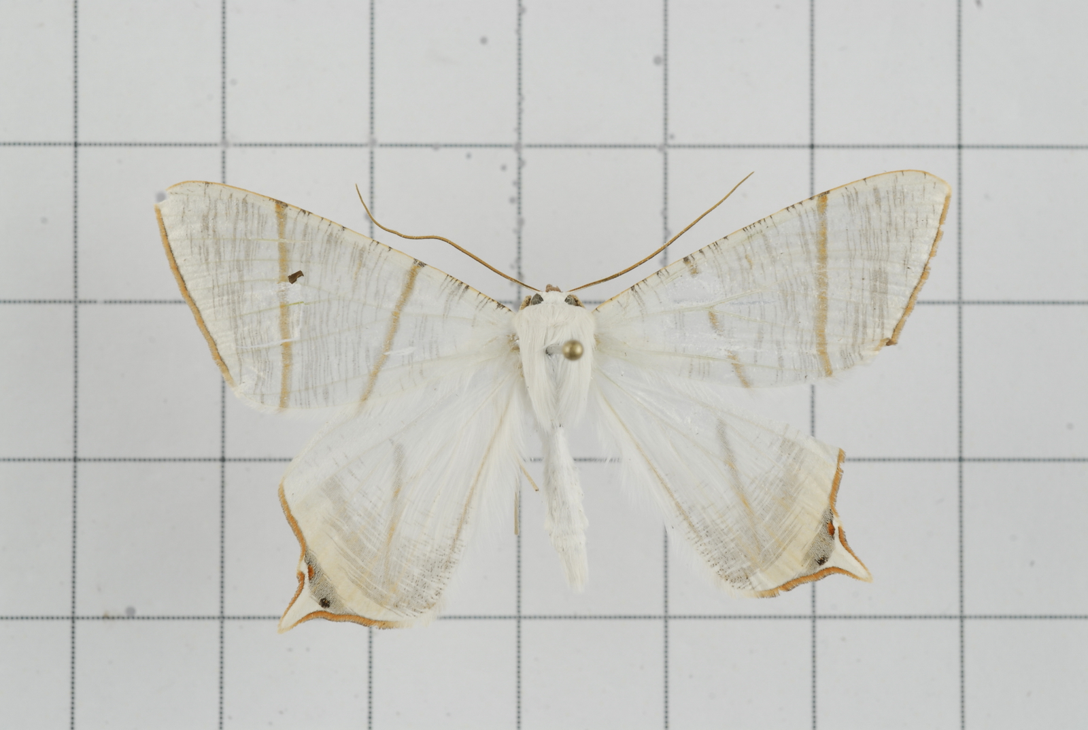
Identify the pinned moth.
Ourapteryx changi
